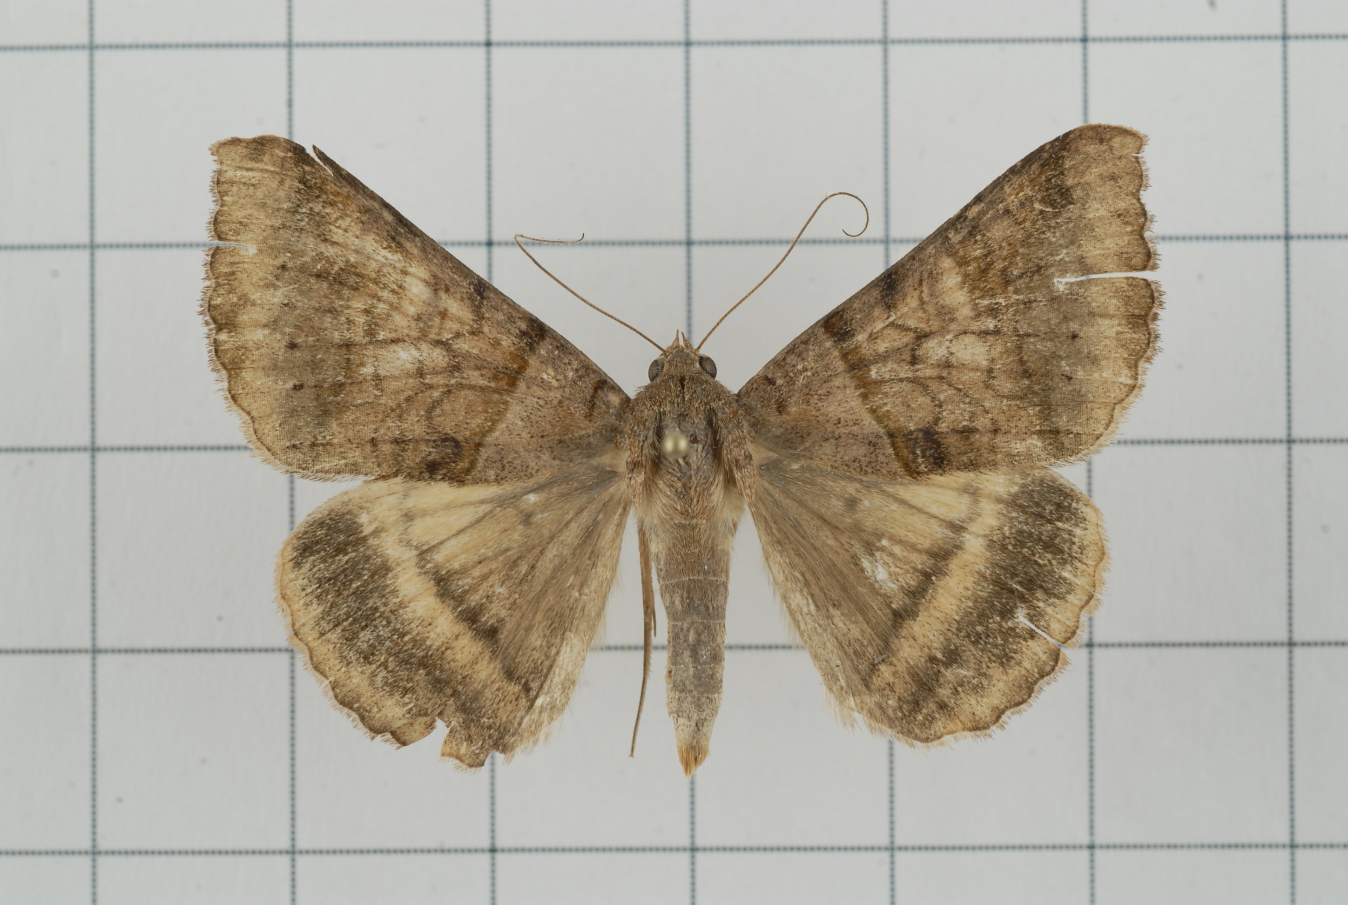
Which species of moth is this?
Mocis undata
